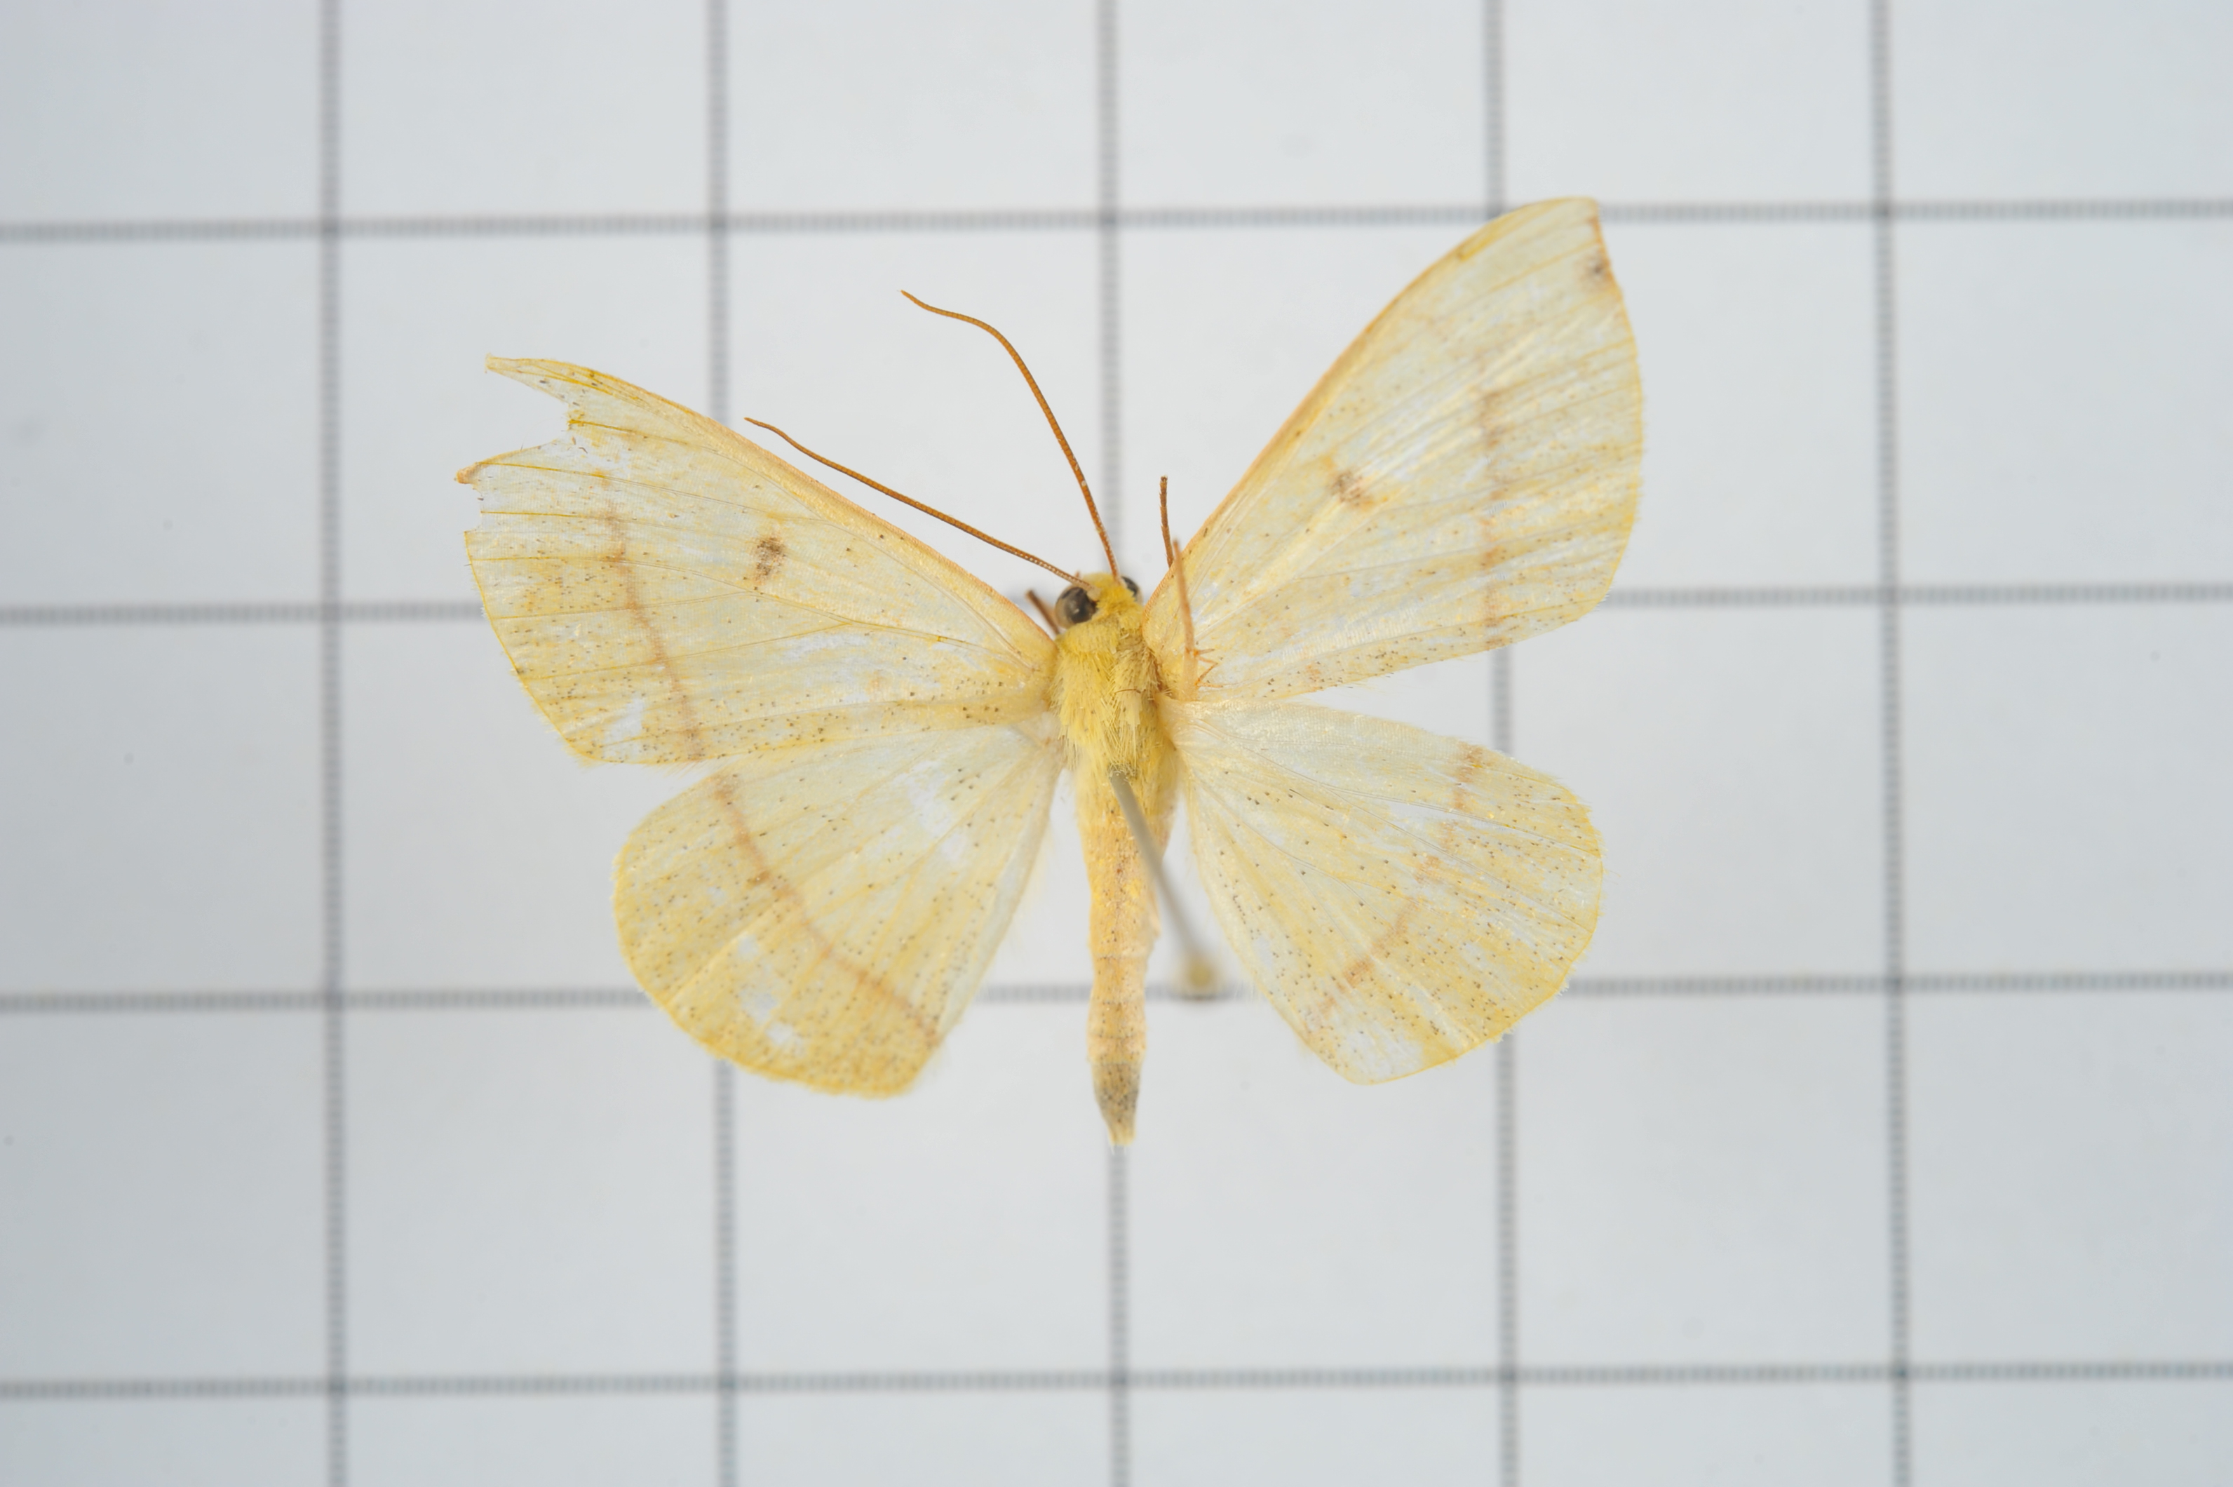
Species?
Eilicrinia flava
